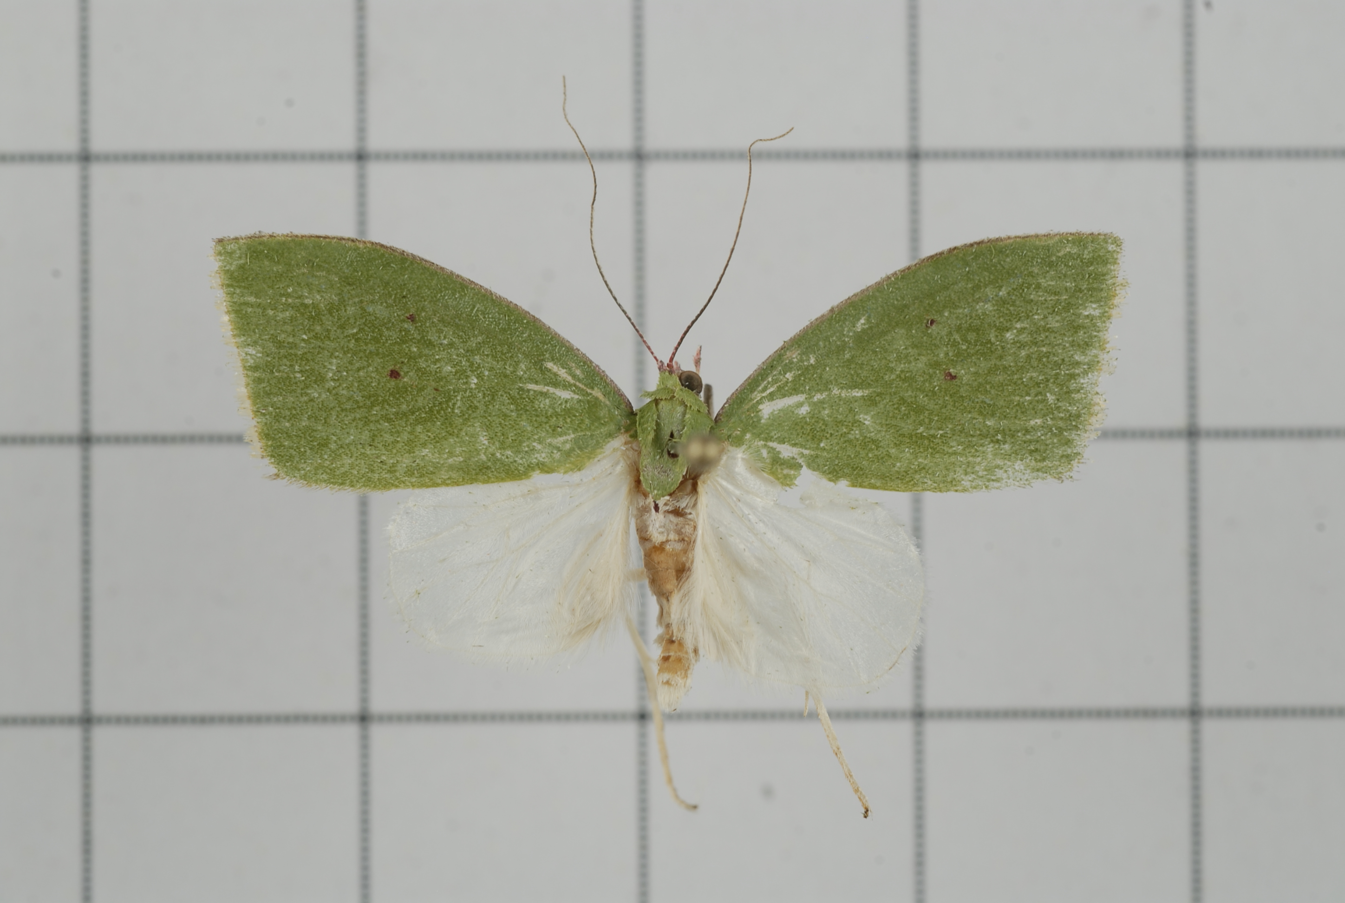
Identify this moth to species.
Tyana falcata
